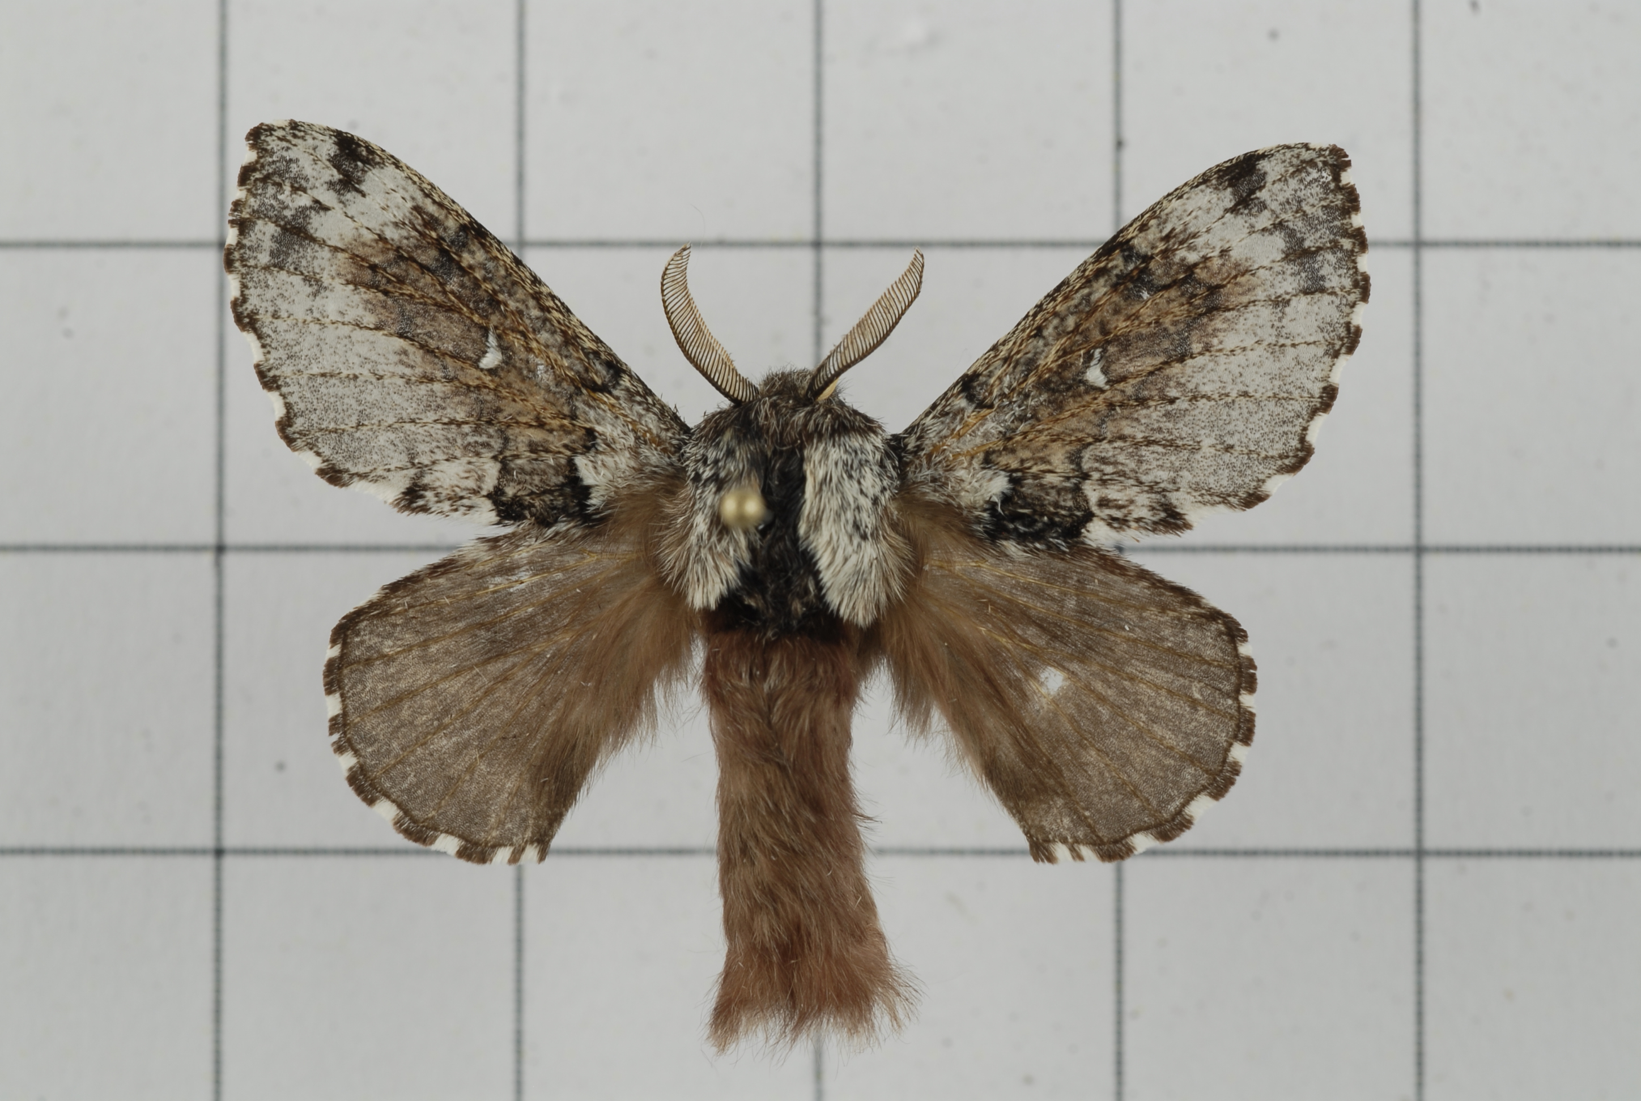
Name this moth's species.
Cosmotriche discitincta discitincta
